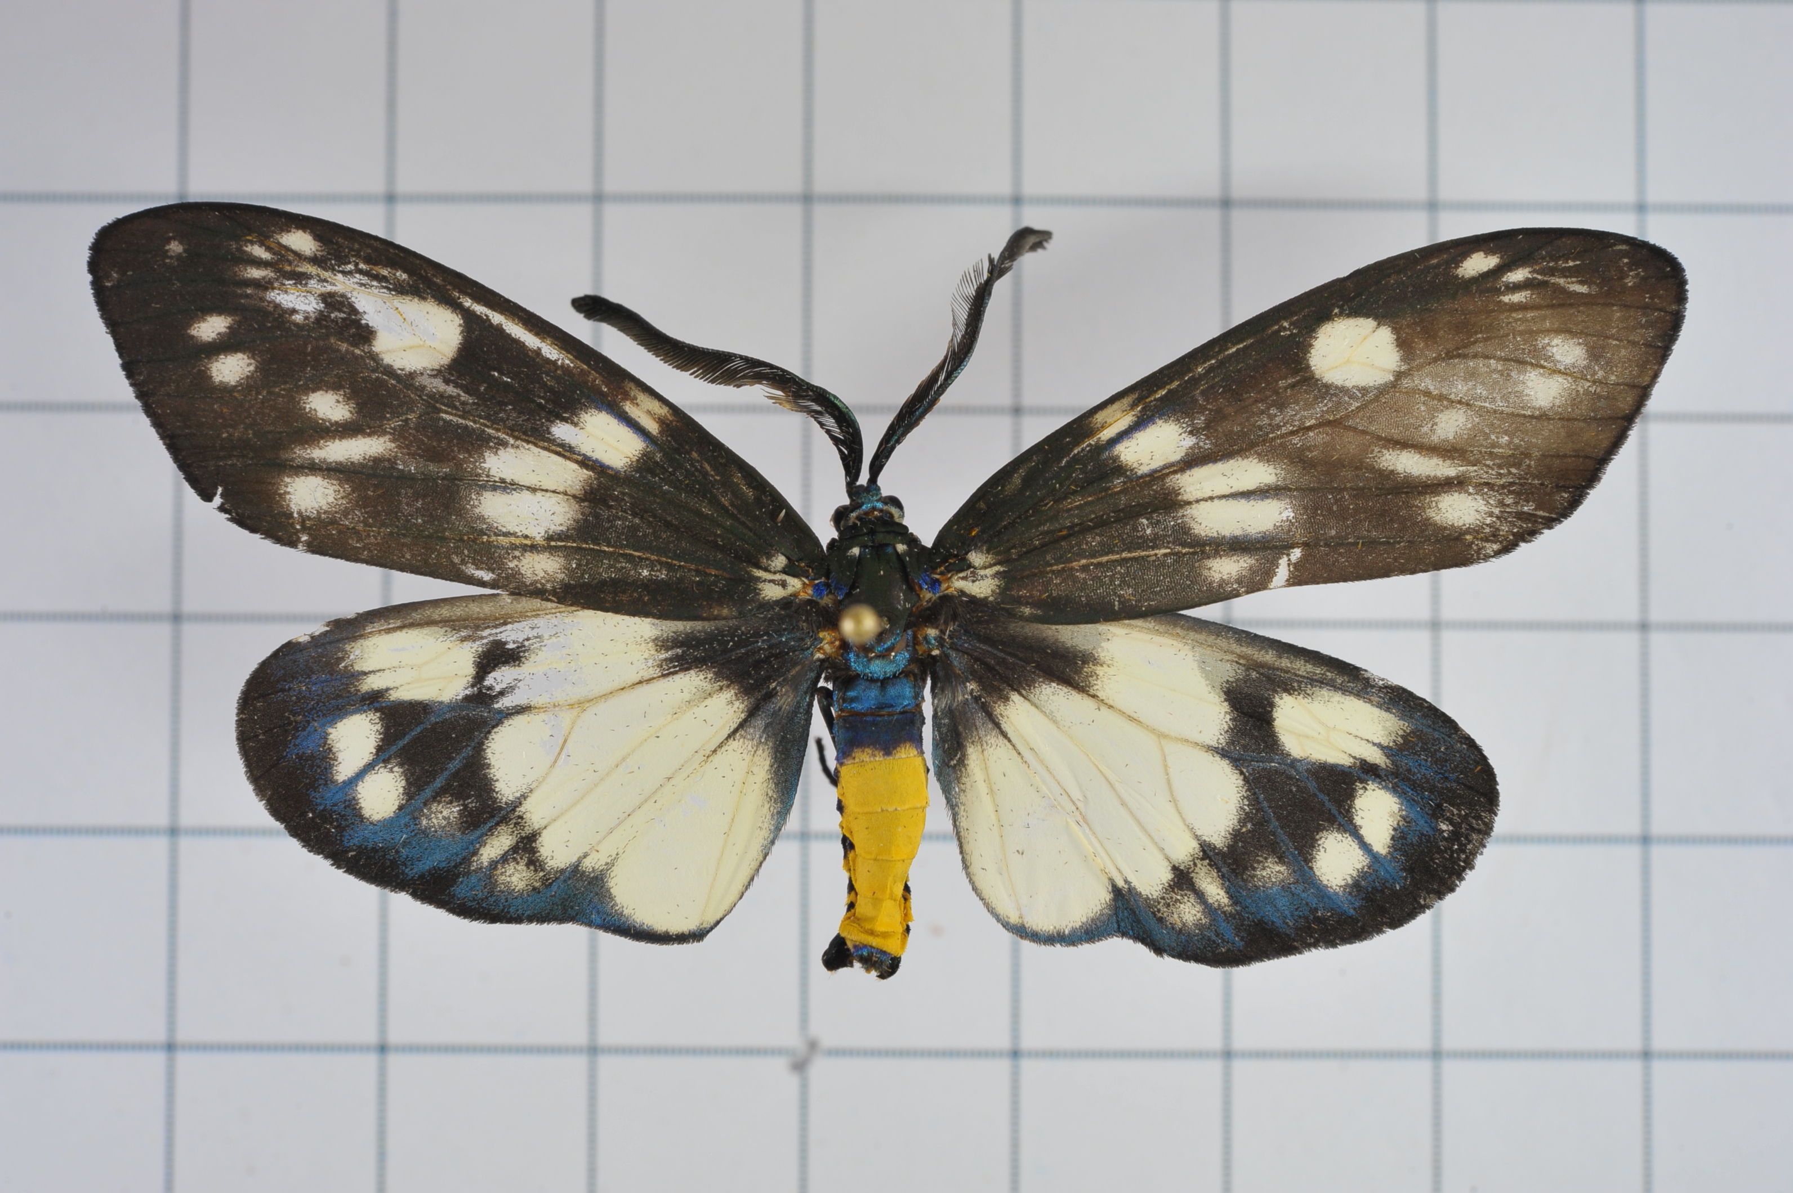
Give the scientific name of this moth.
Eterusia aedea formosana
